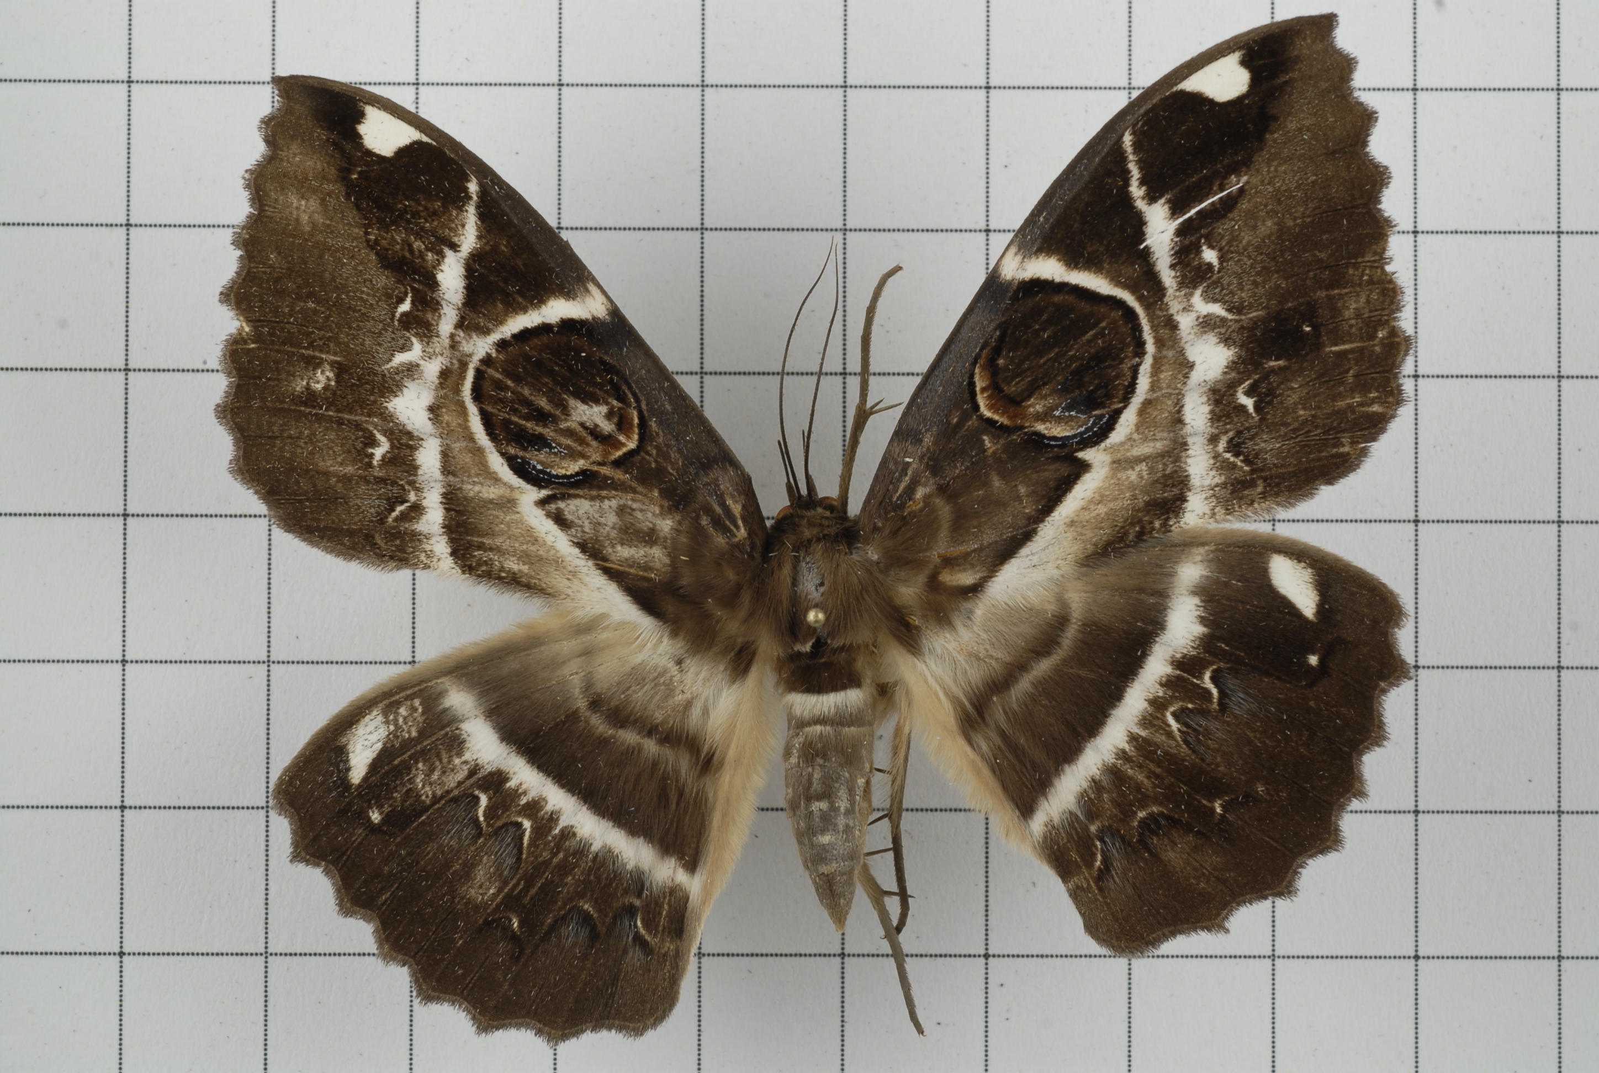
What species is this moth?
Erebus ephesperis
